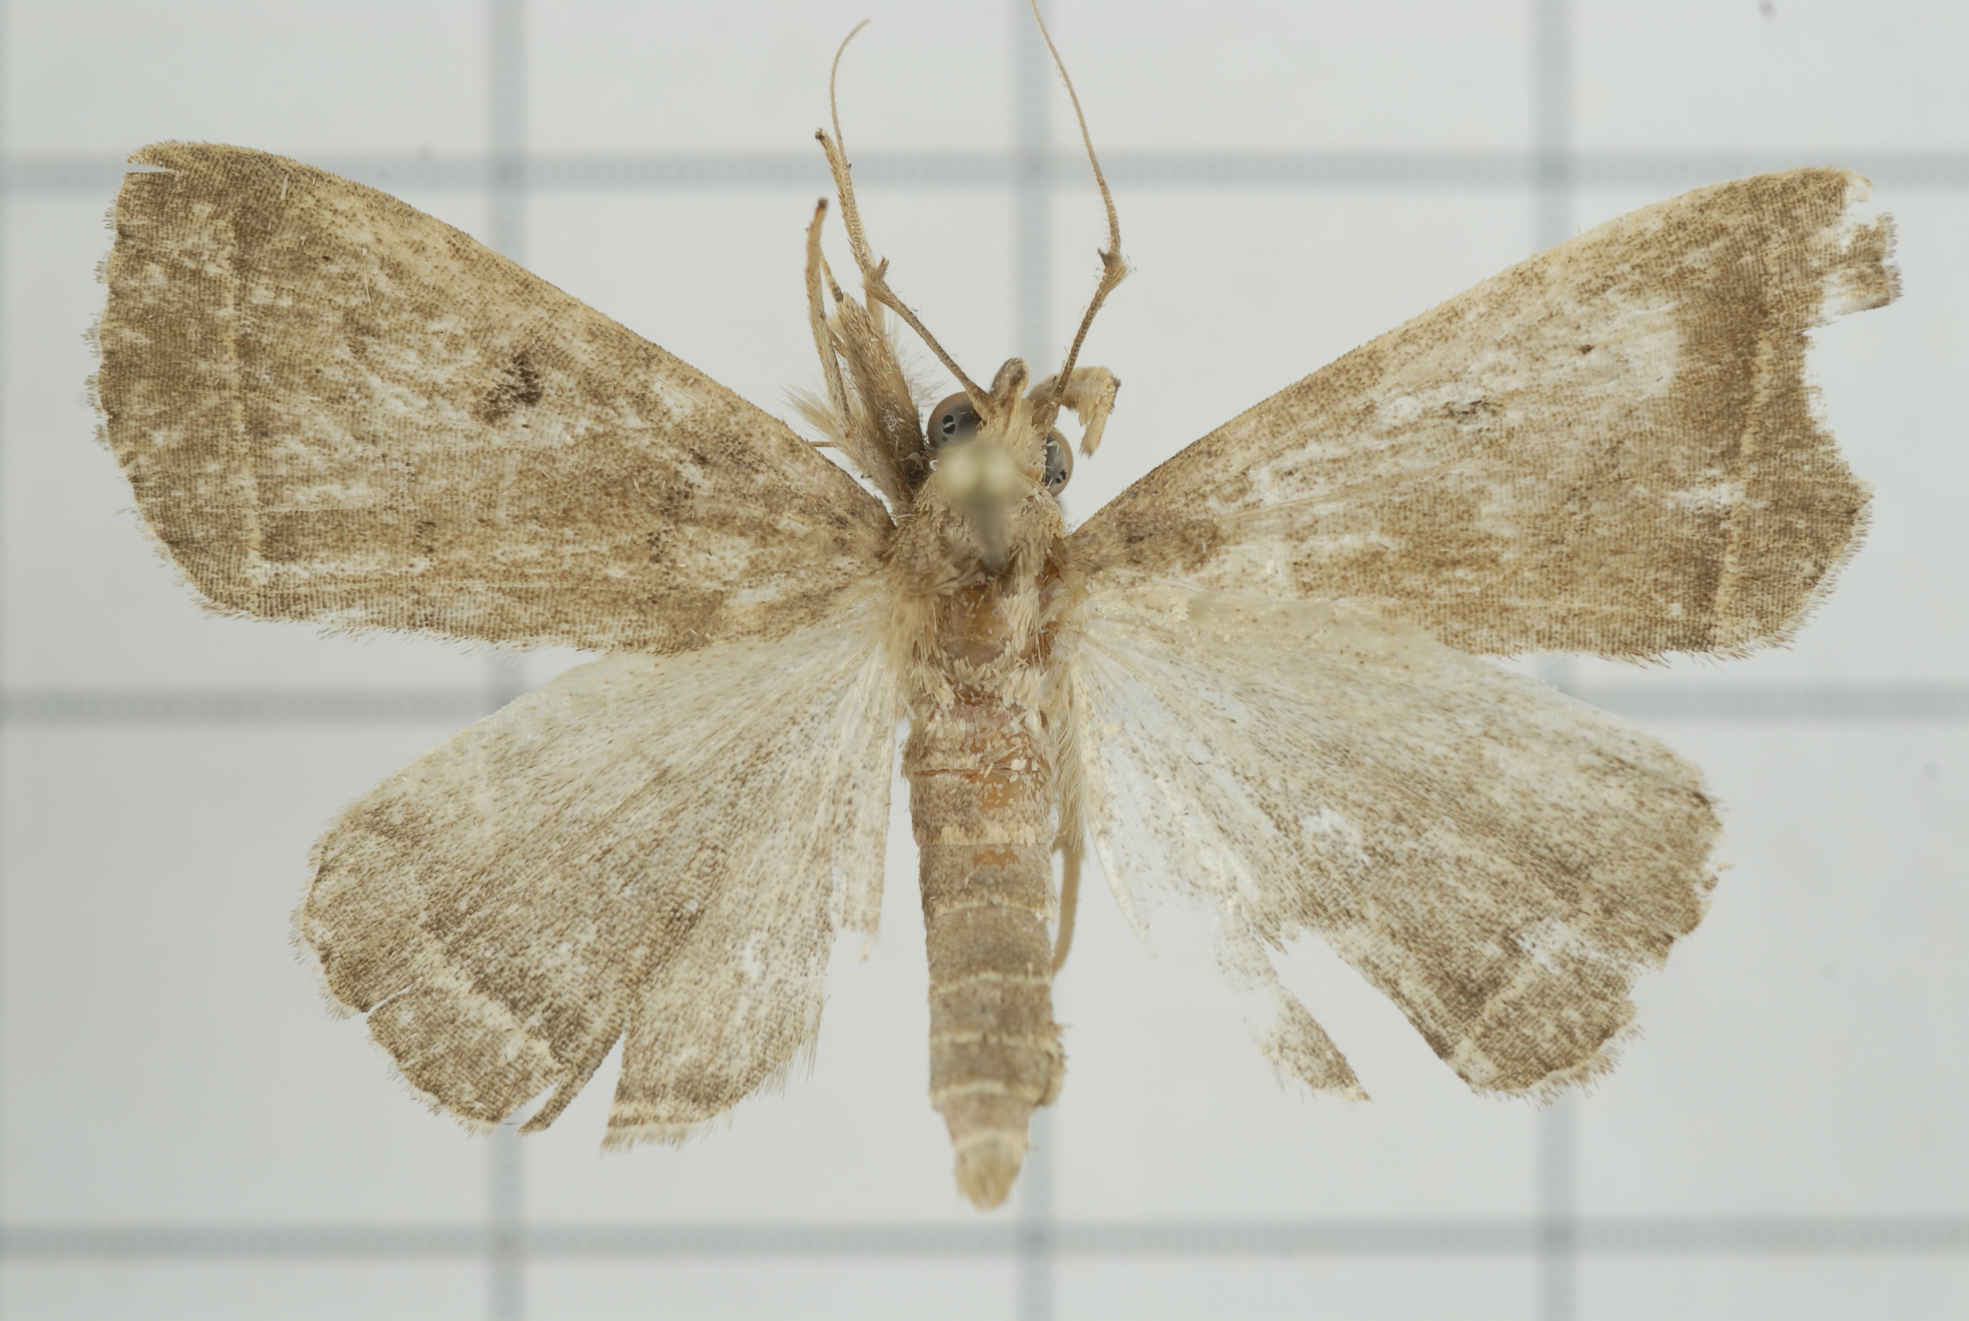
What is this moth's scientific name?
Simplicia discosticta
